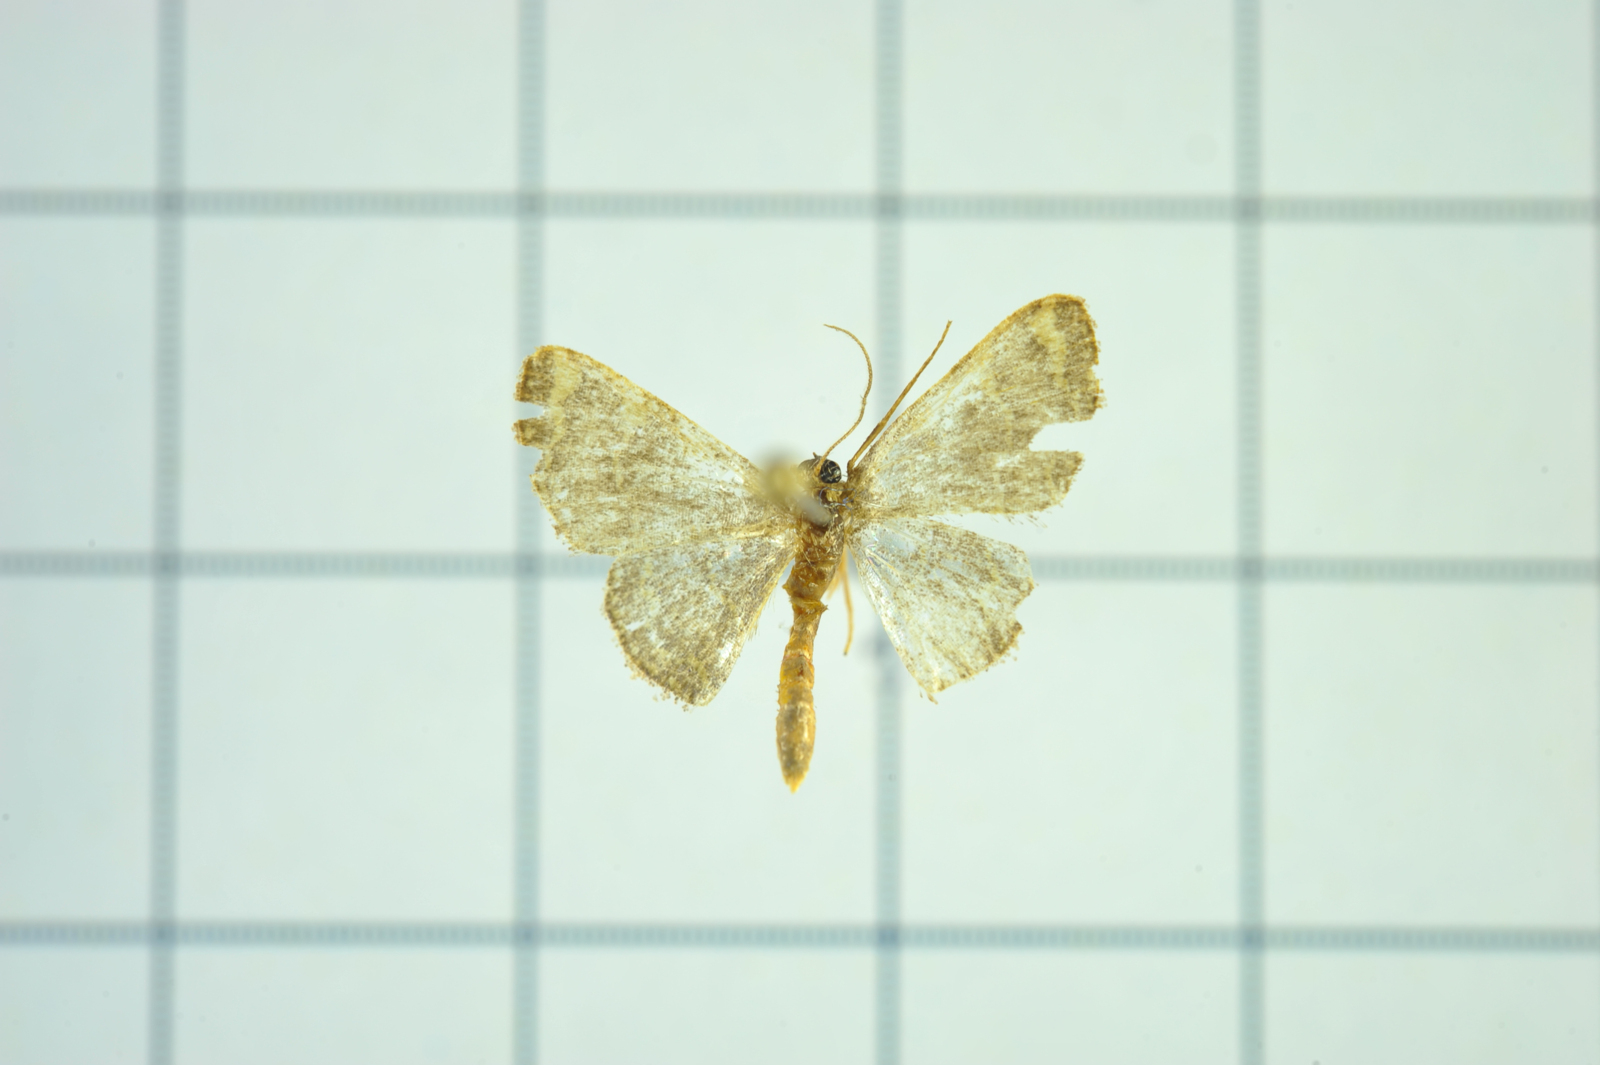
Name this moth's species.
Idaea costiguttata
